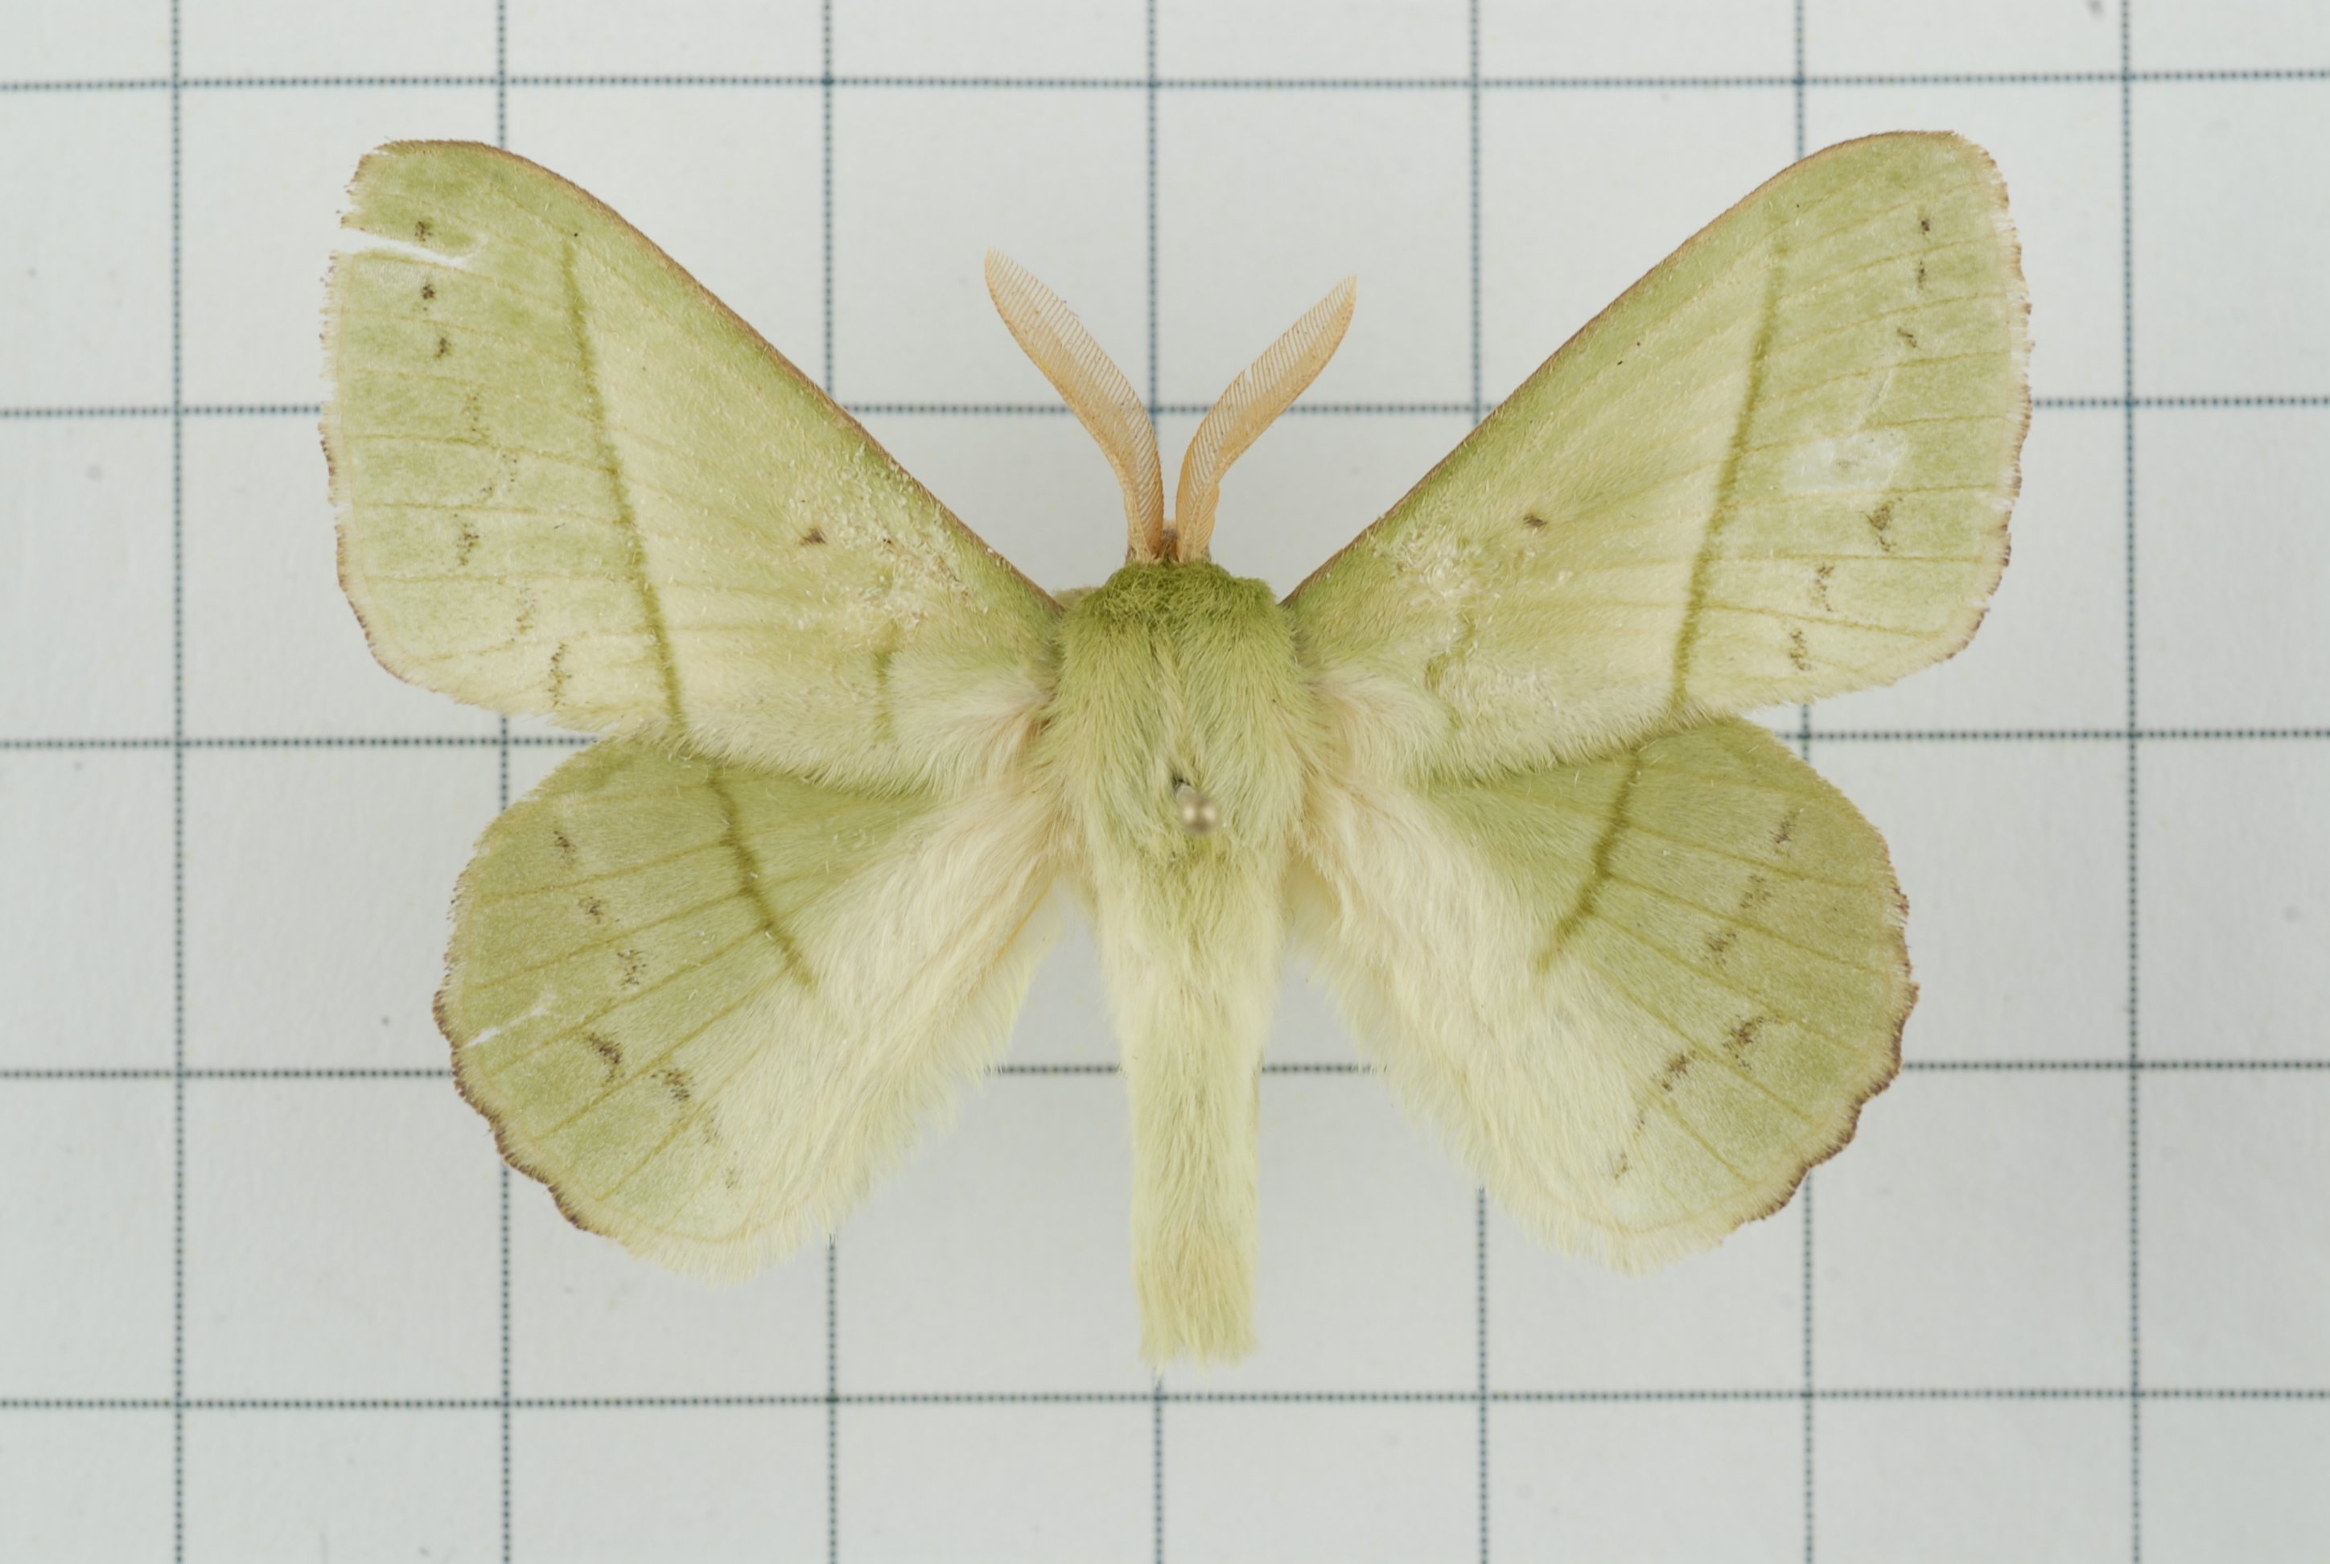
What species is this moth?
Trabala vishnou guttata
